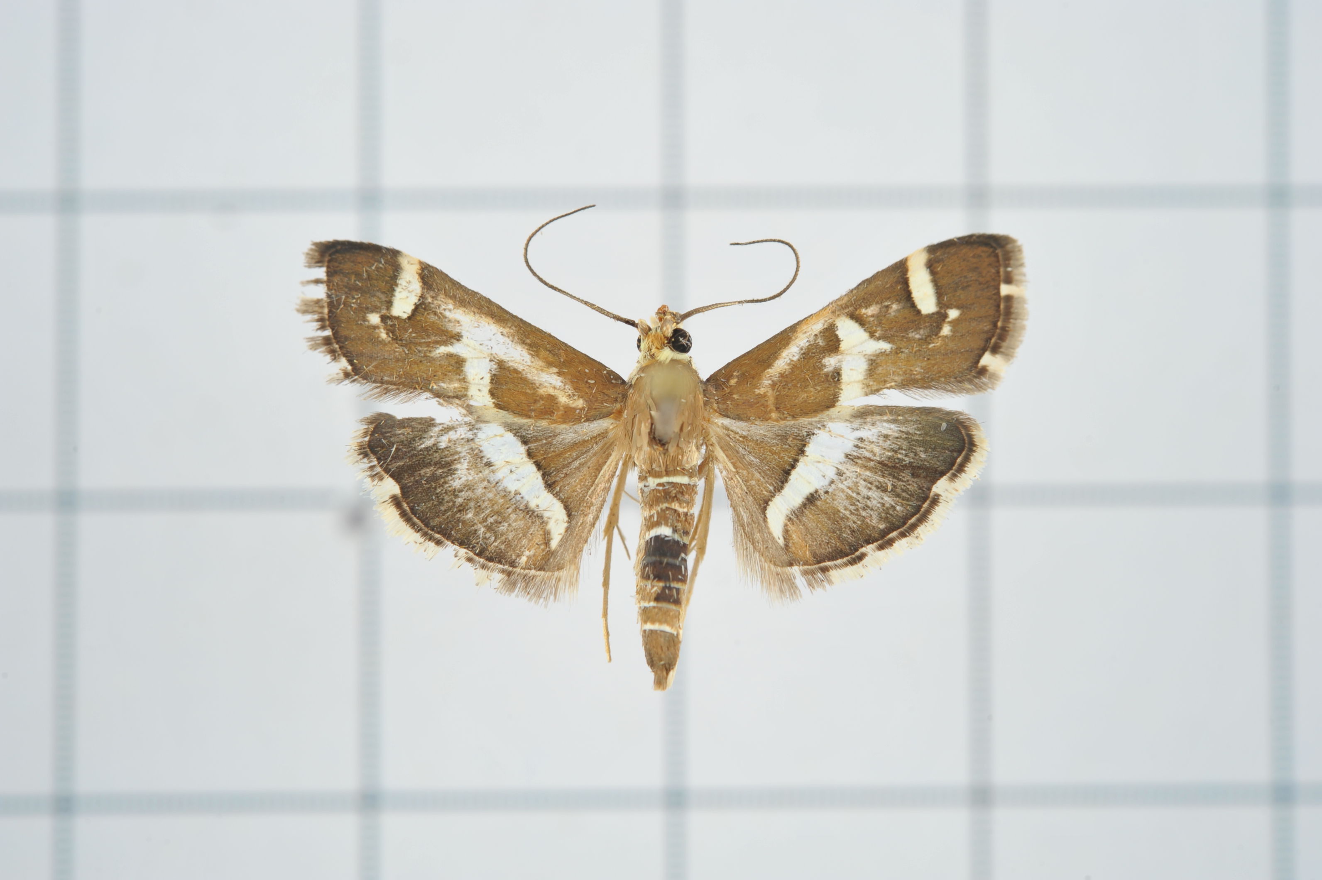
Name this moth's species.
Spoladea recurvalis
